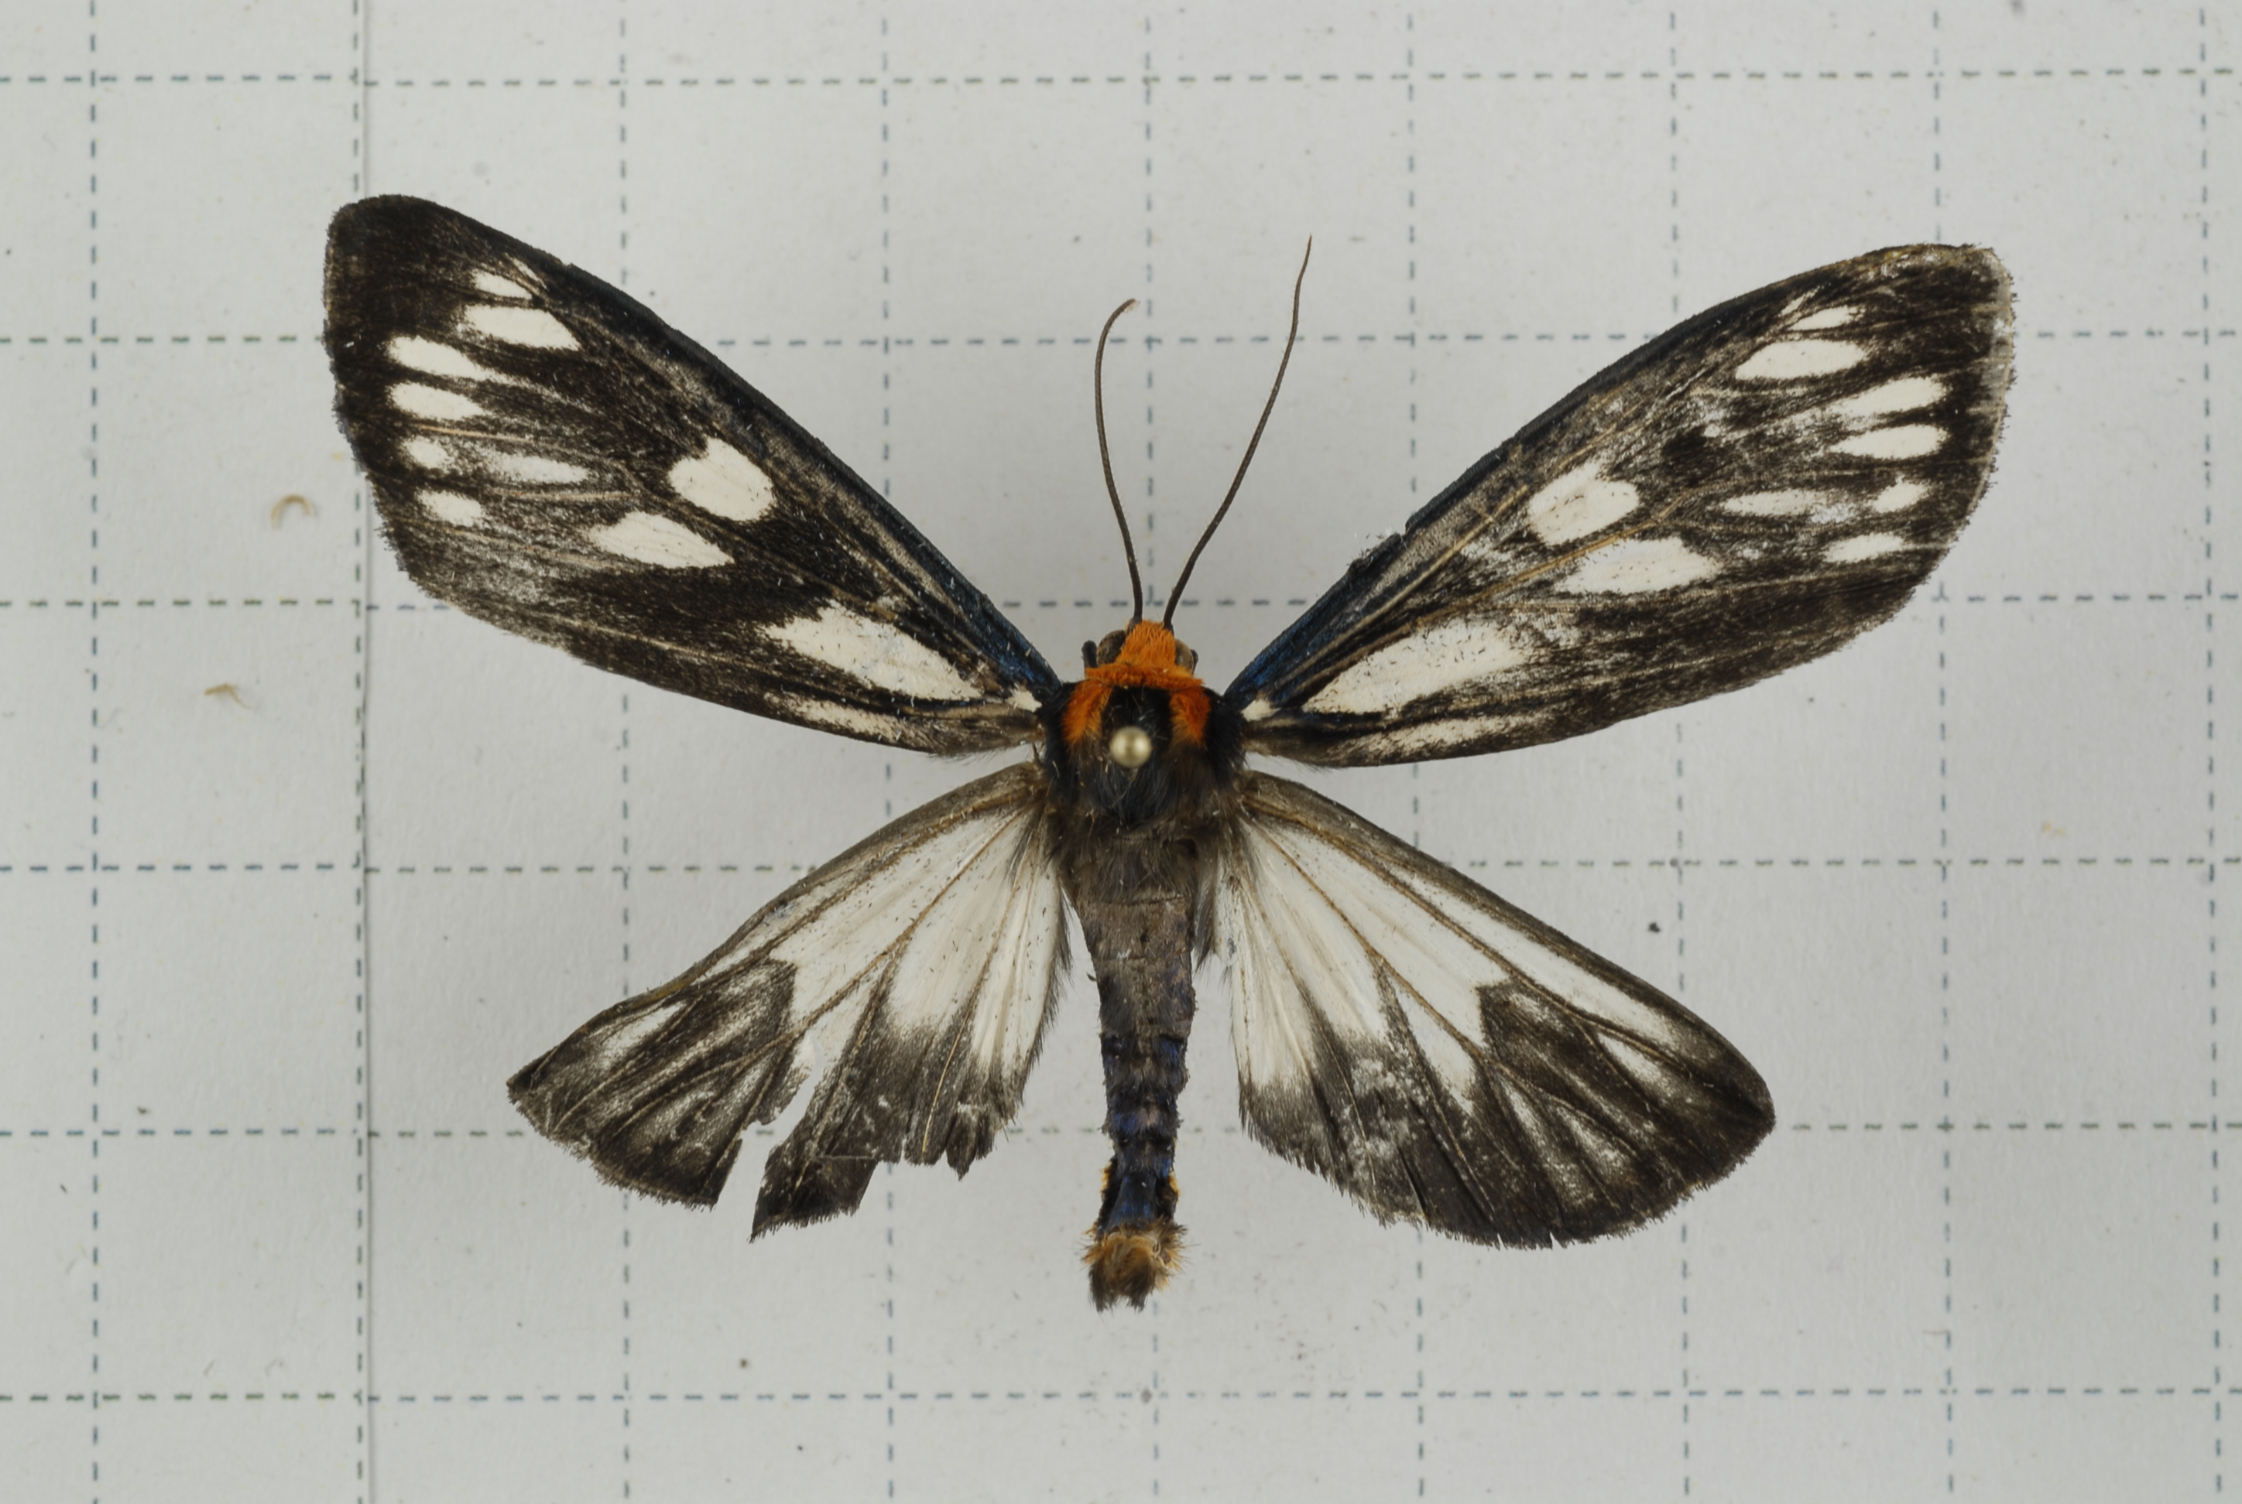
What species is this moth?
Macrobrochis gigas
